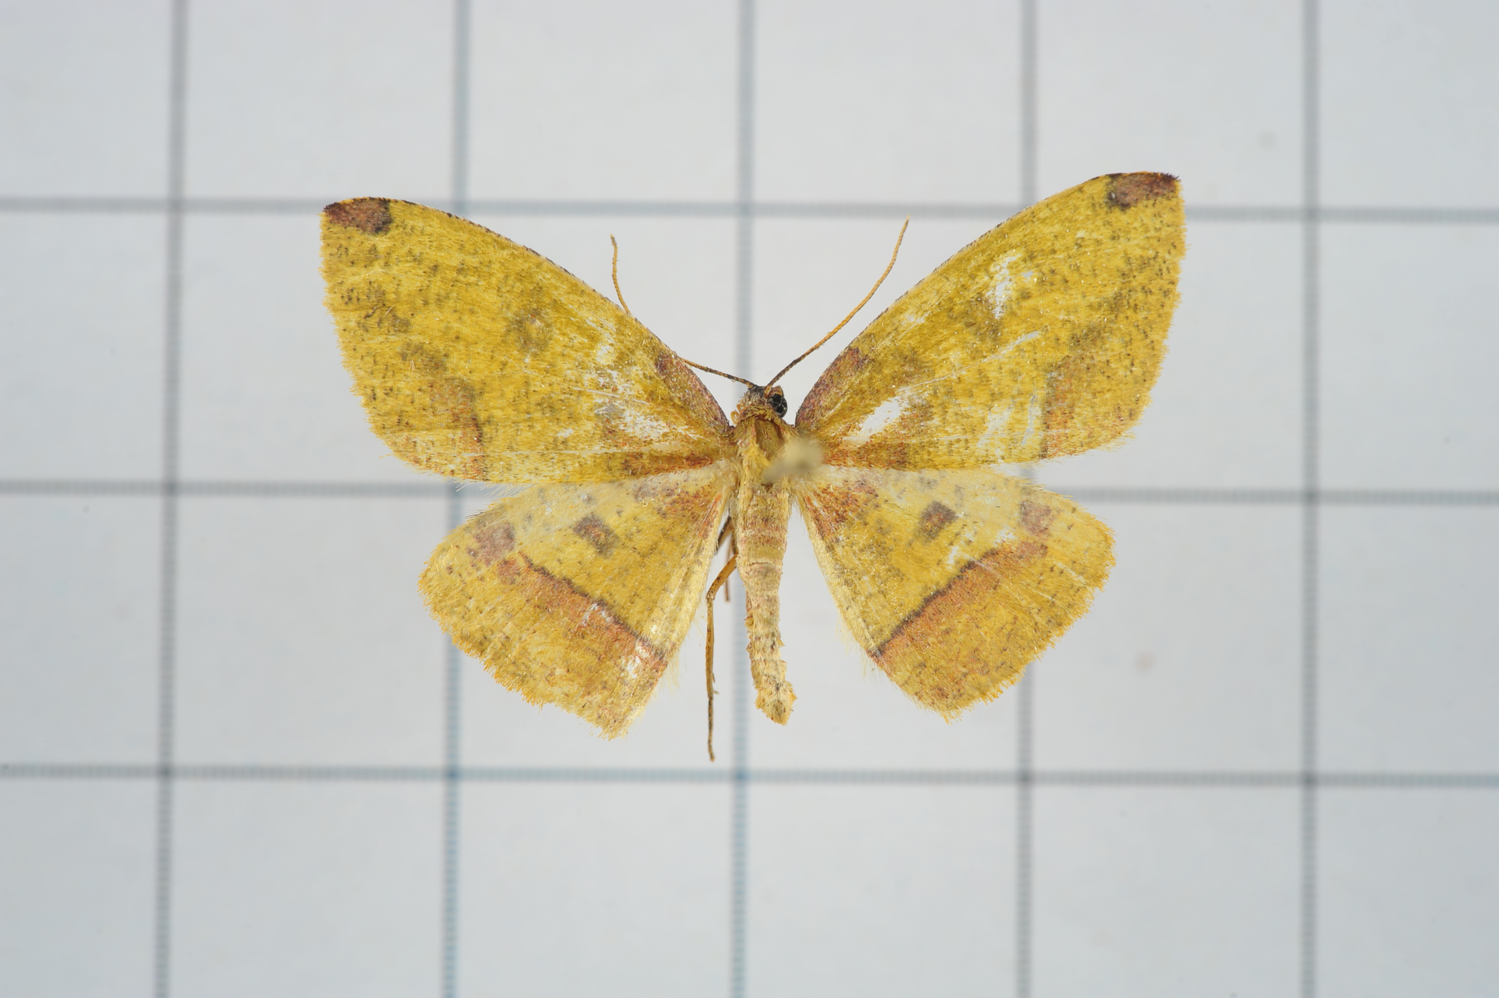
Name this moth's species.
Heterolocha coccinea
